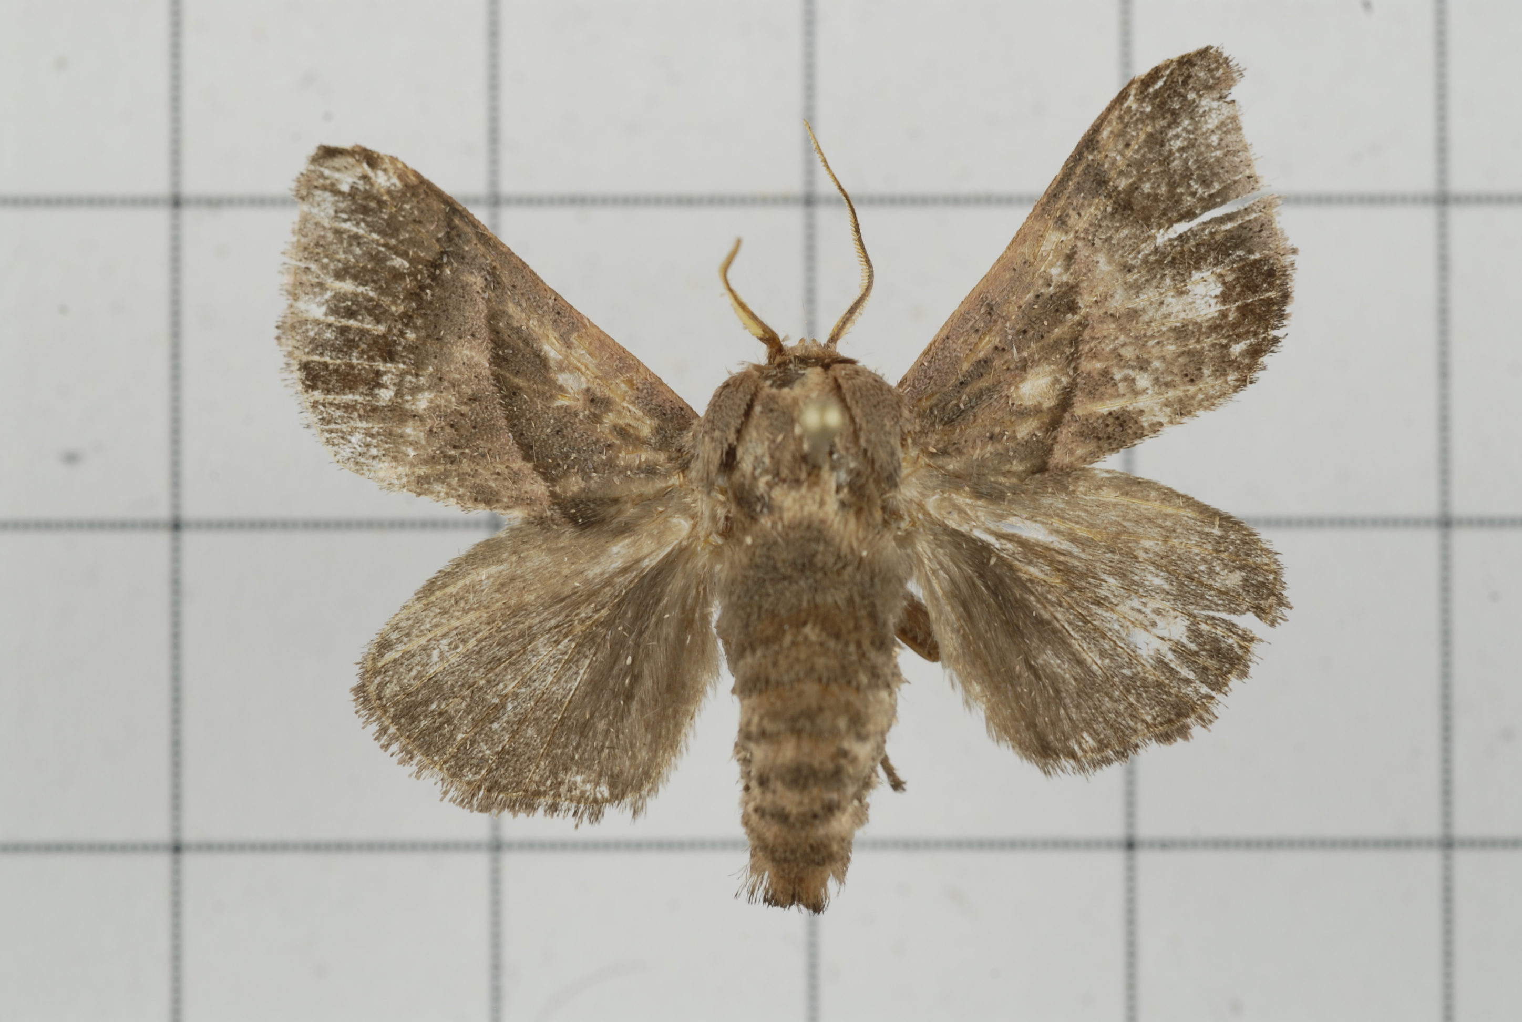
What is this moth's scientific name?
Setora postornata
